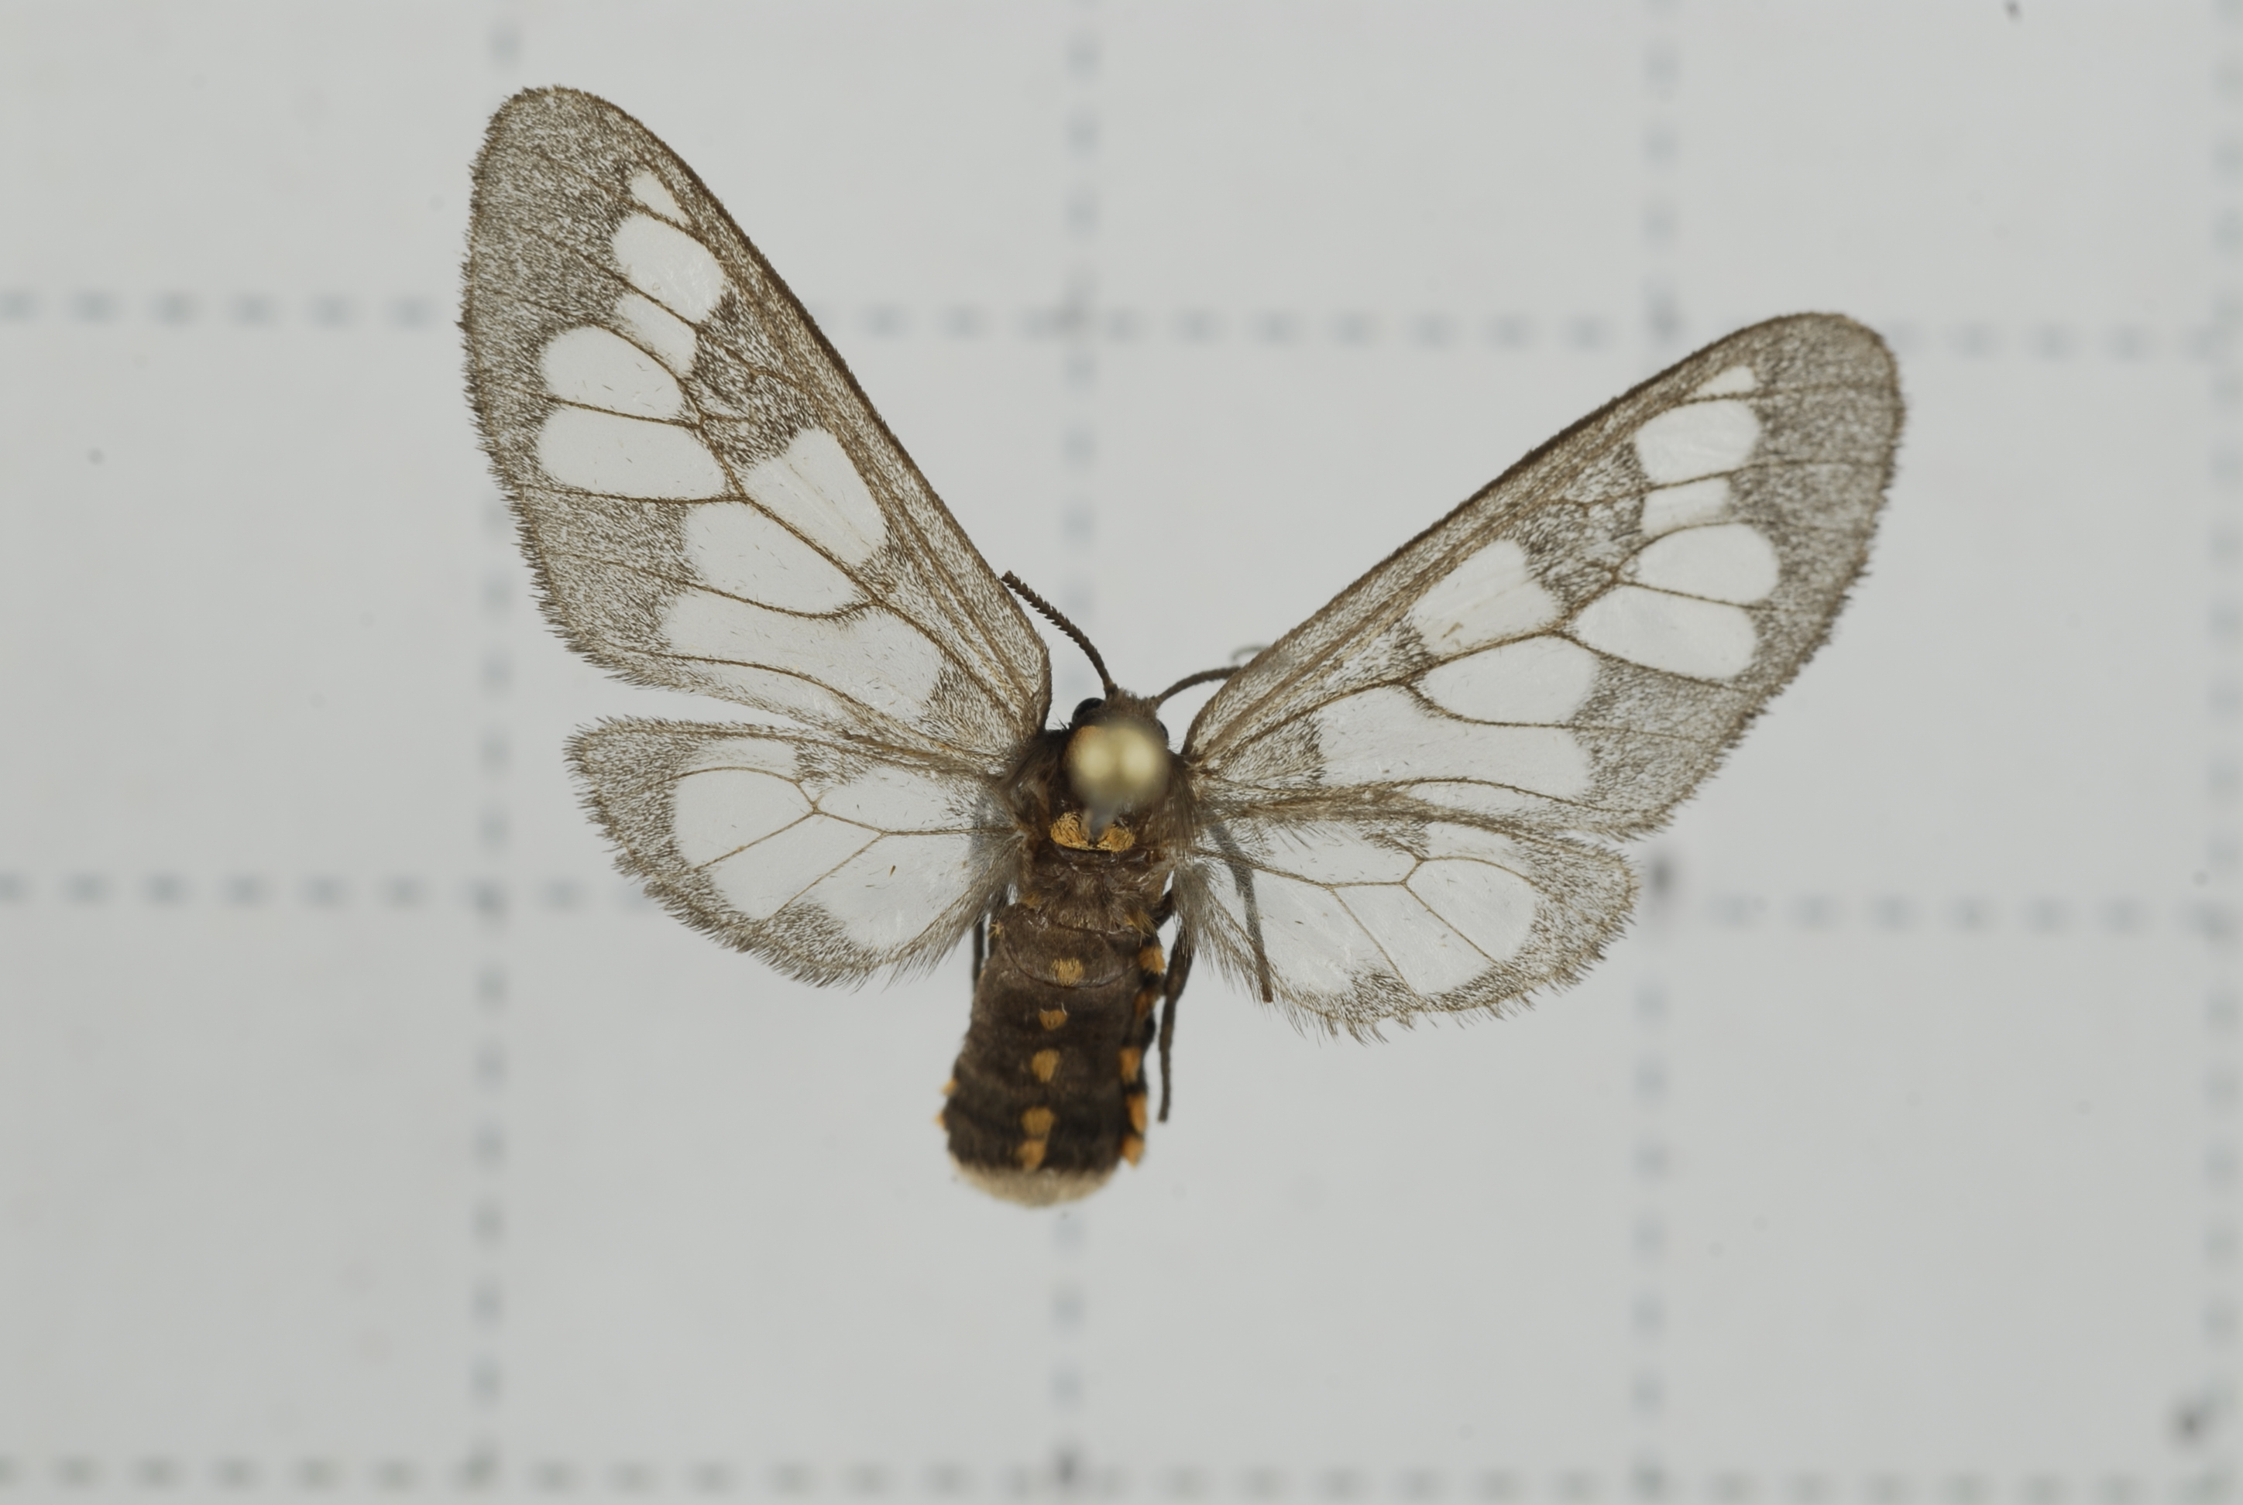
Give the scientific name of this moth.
Eressa confinis finitima
